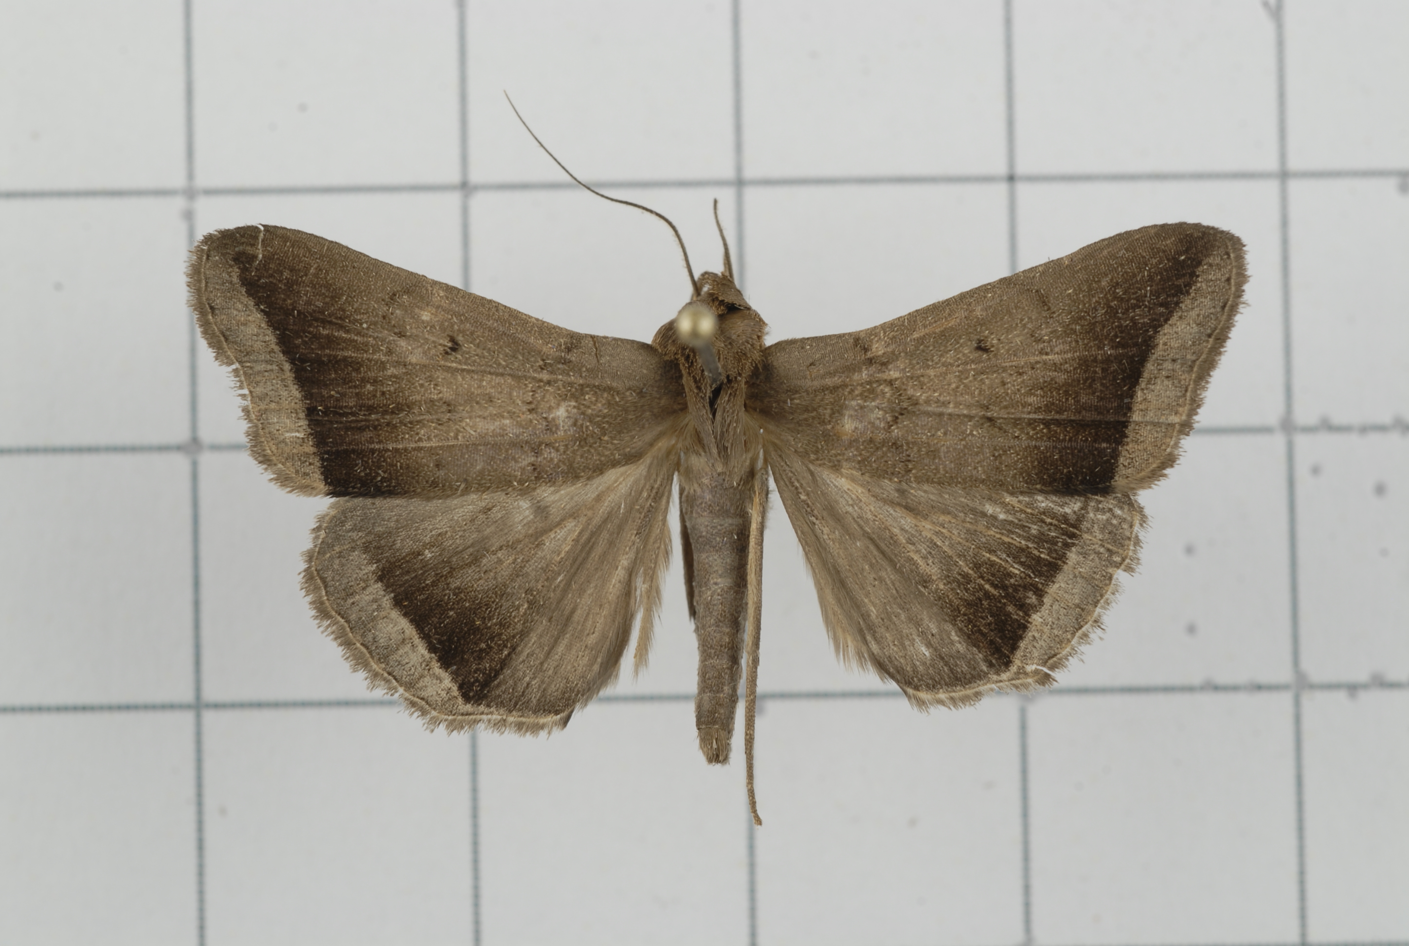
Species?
Simplicia bimarginata
